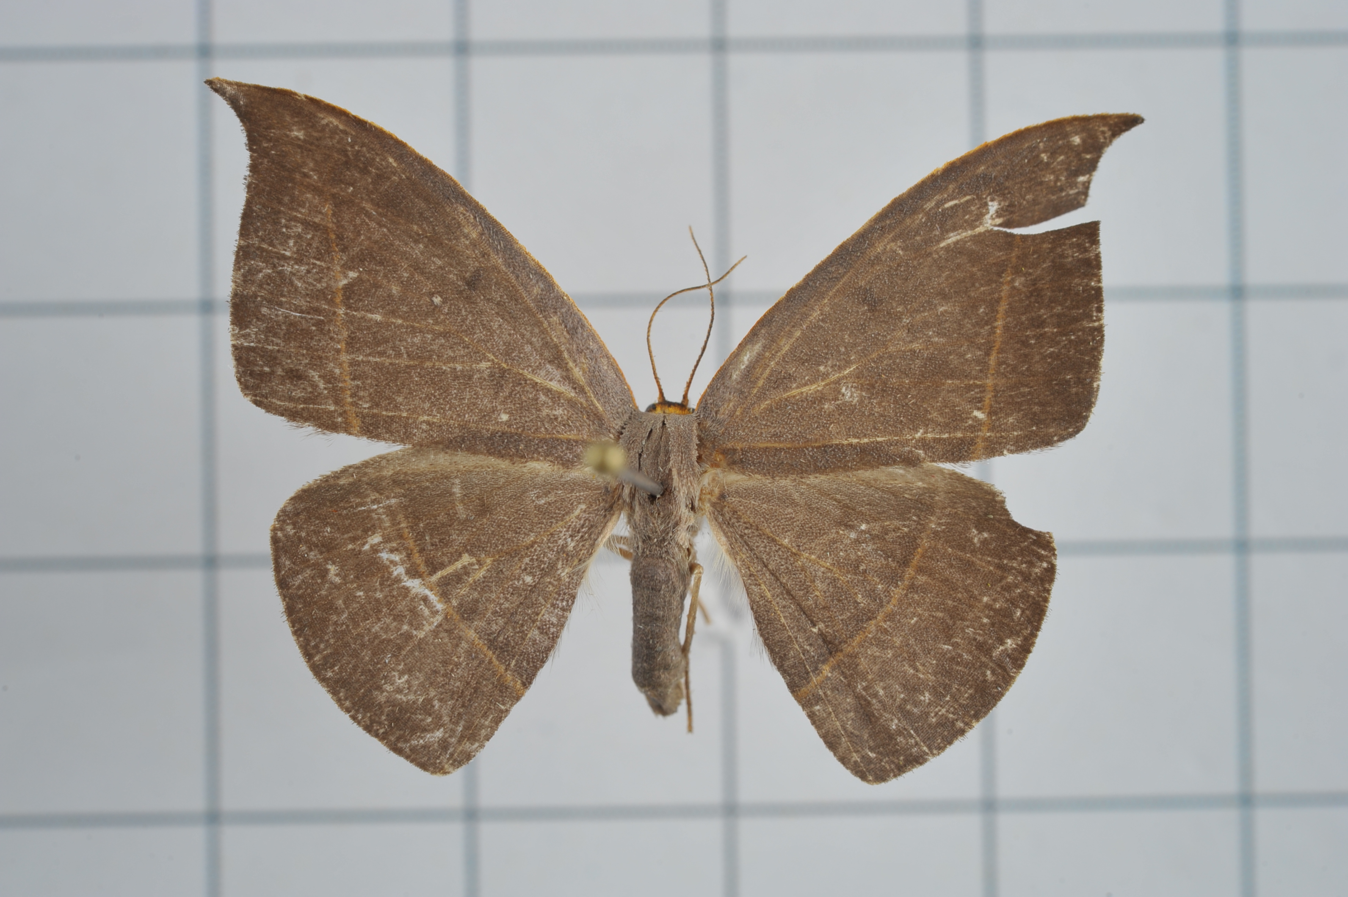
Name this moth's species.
Microblepsis violacea
